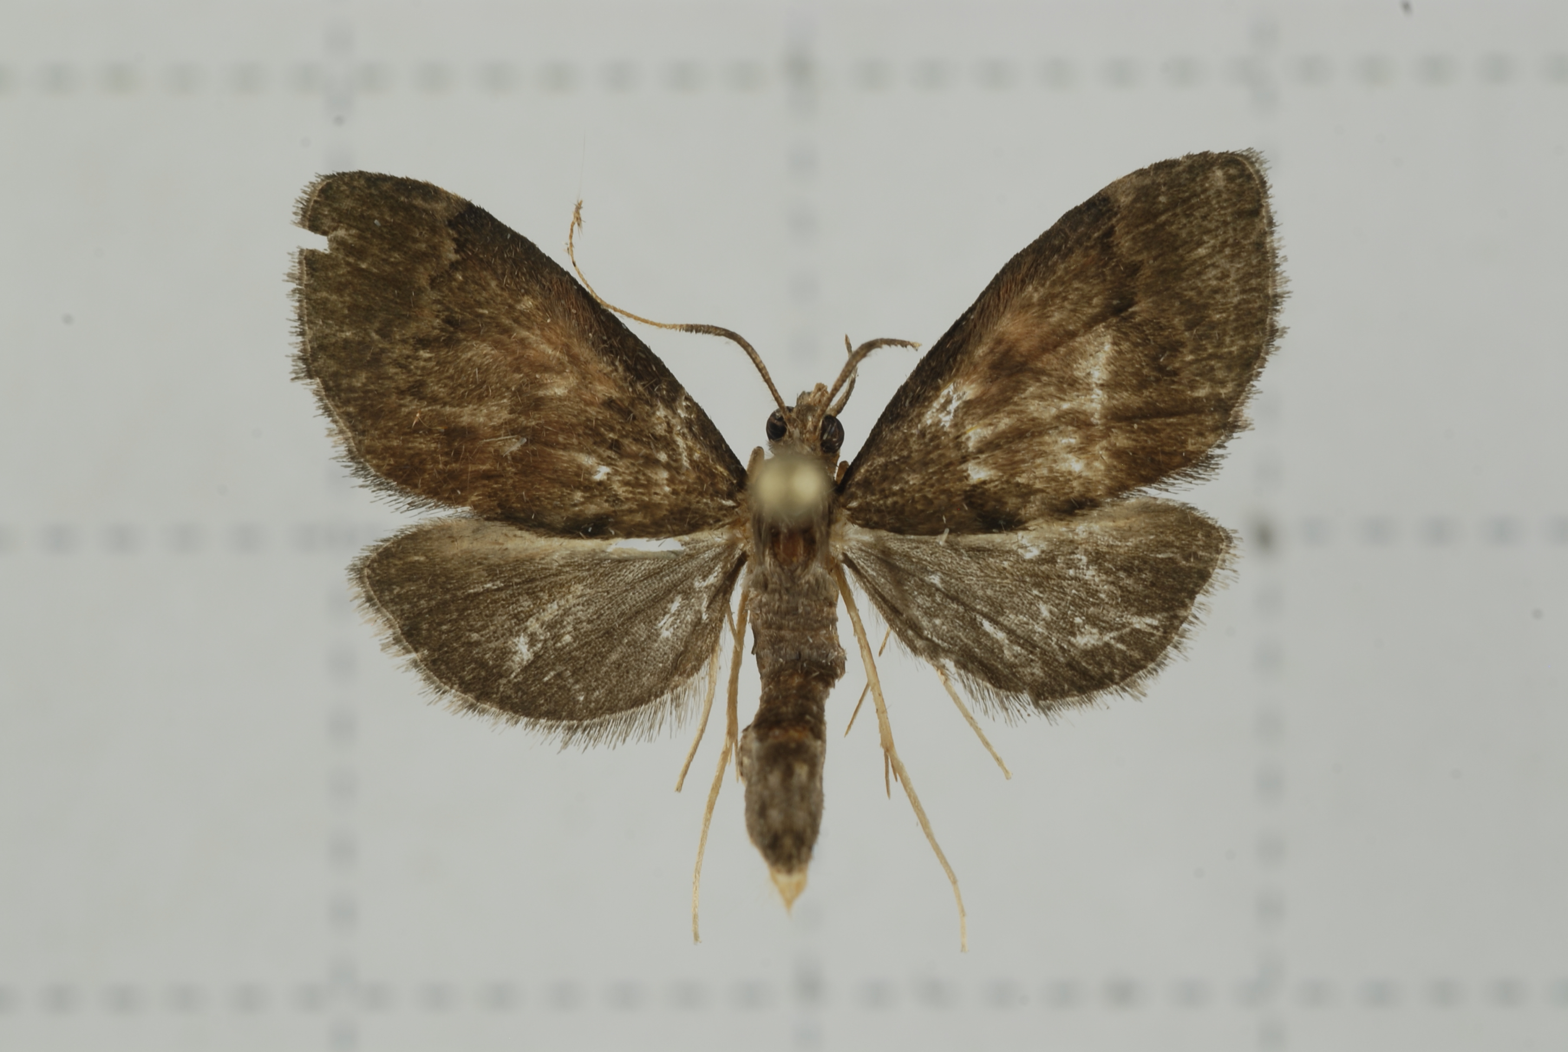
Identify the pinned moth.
Camptomastix hisbonalis
